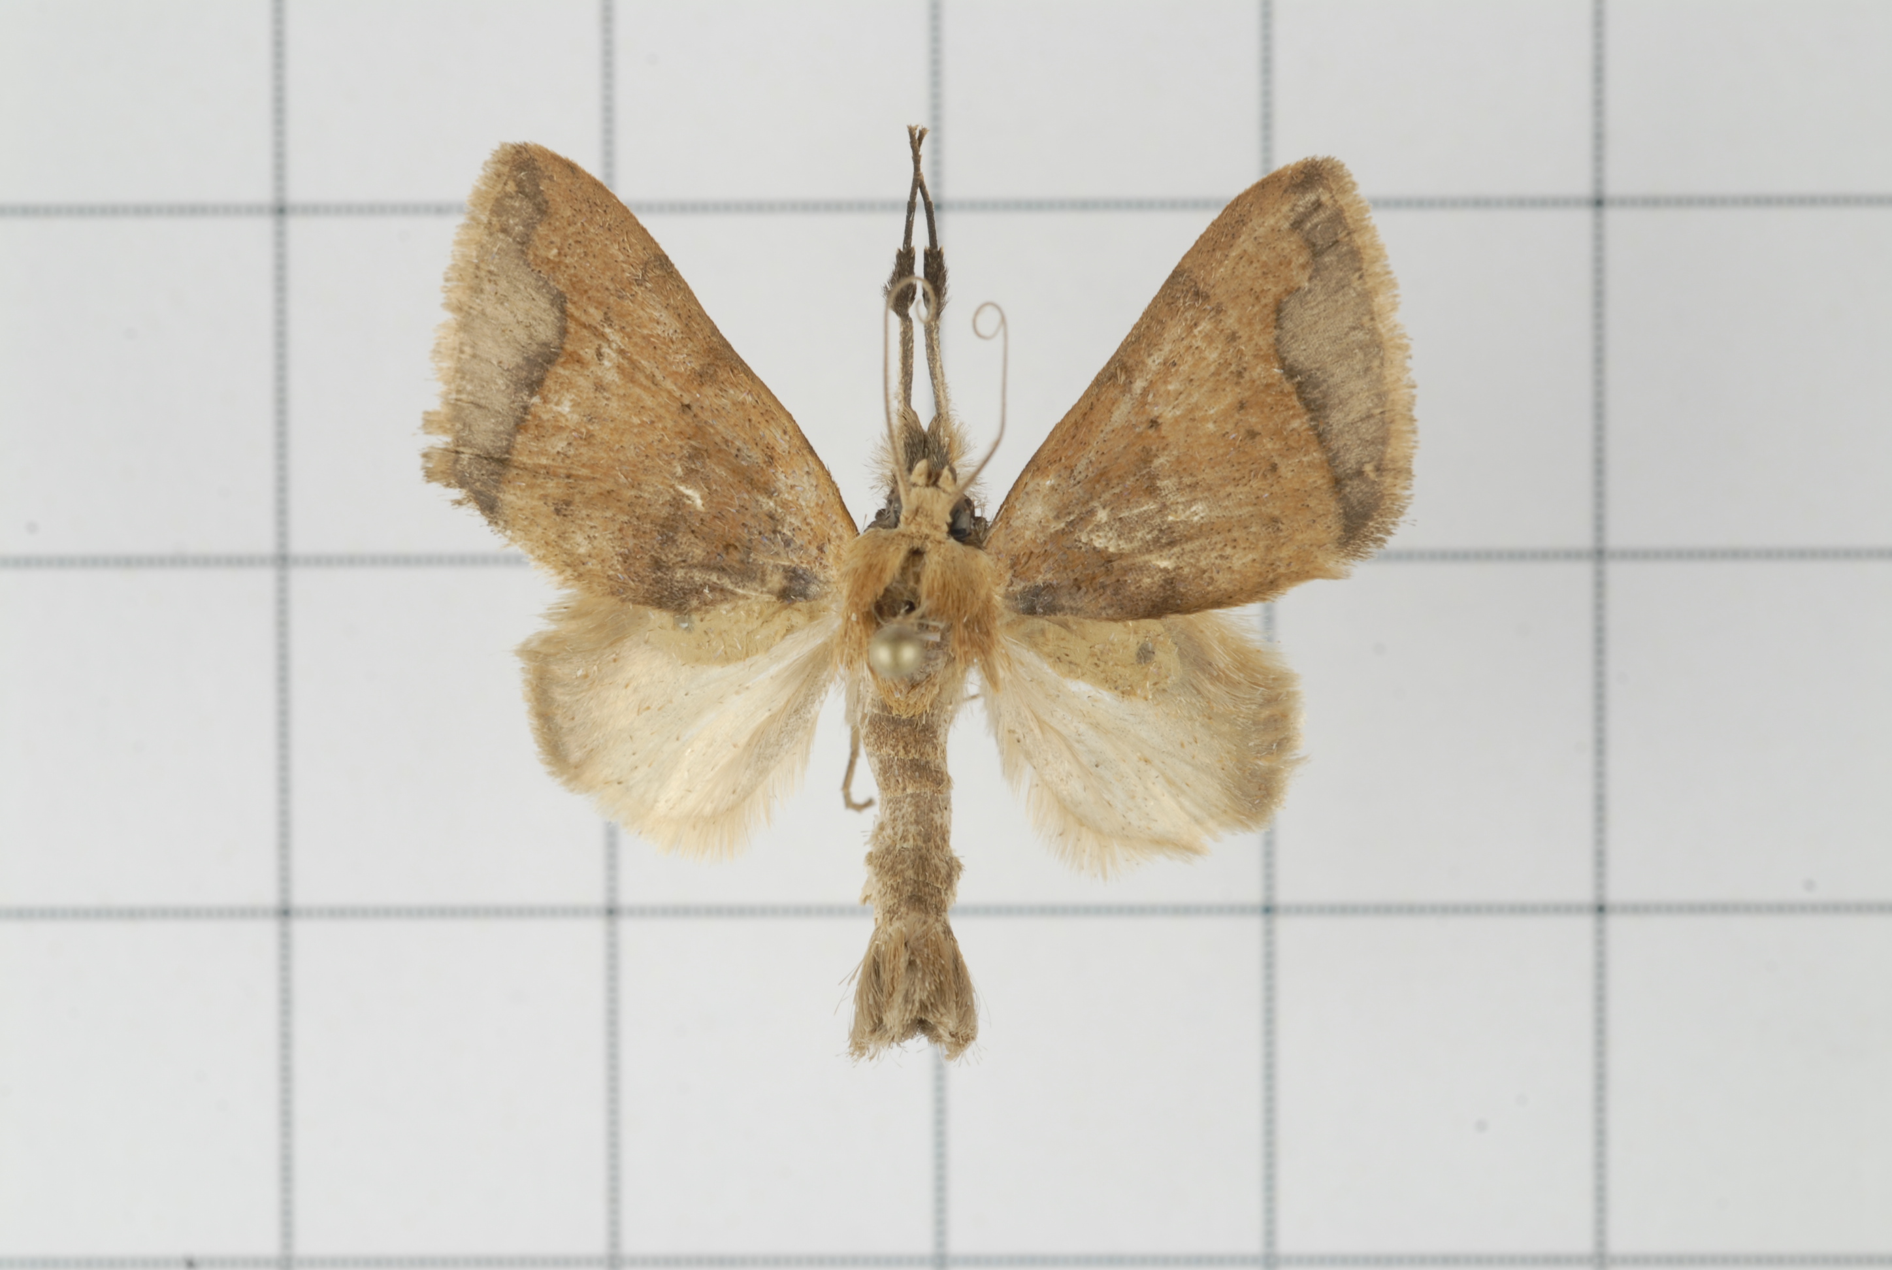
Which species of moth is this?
Bocula diffisa
